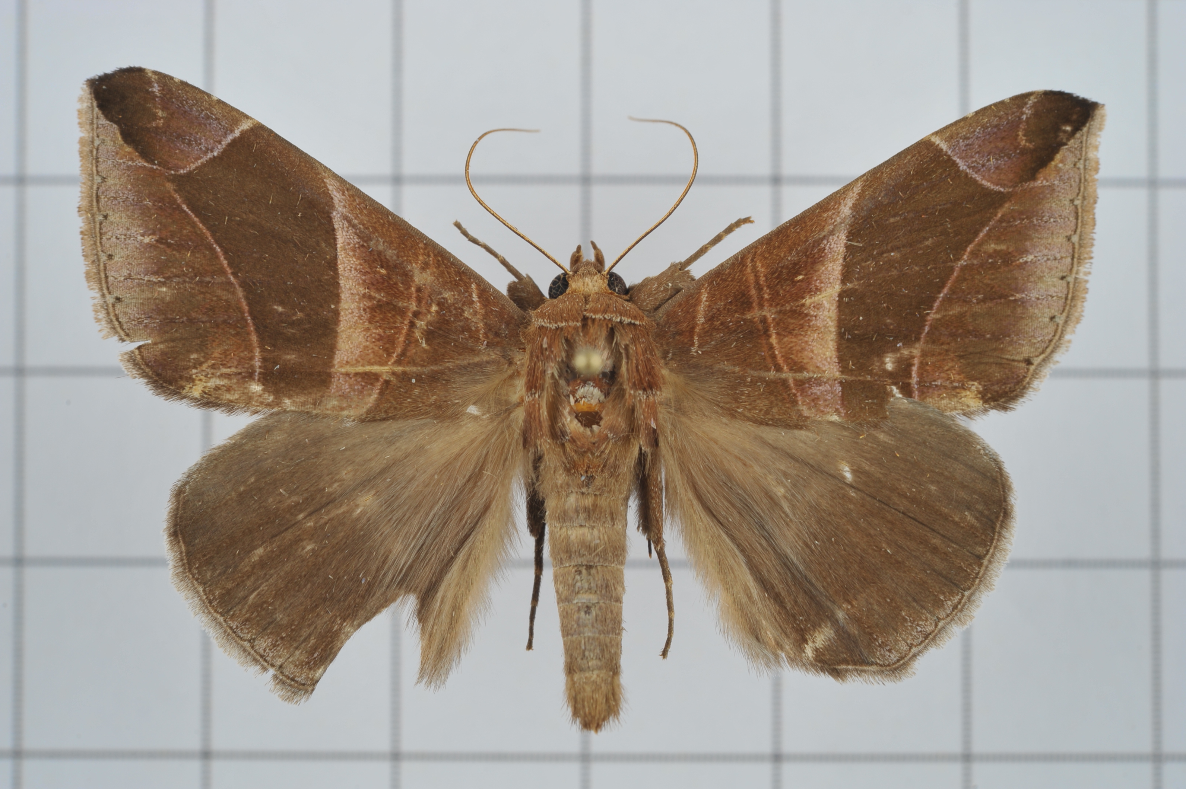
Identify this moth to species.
Bastilla acuta acuta
